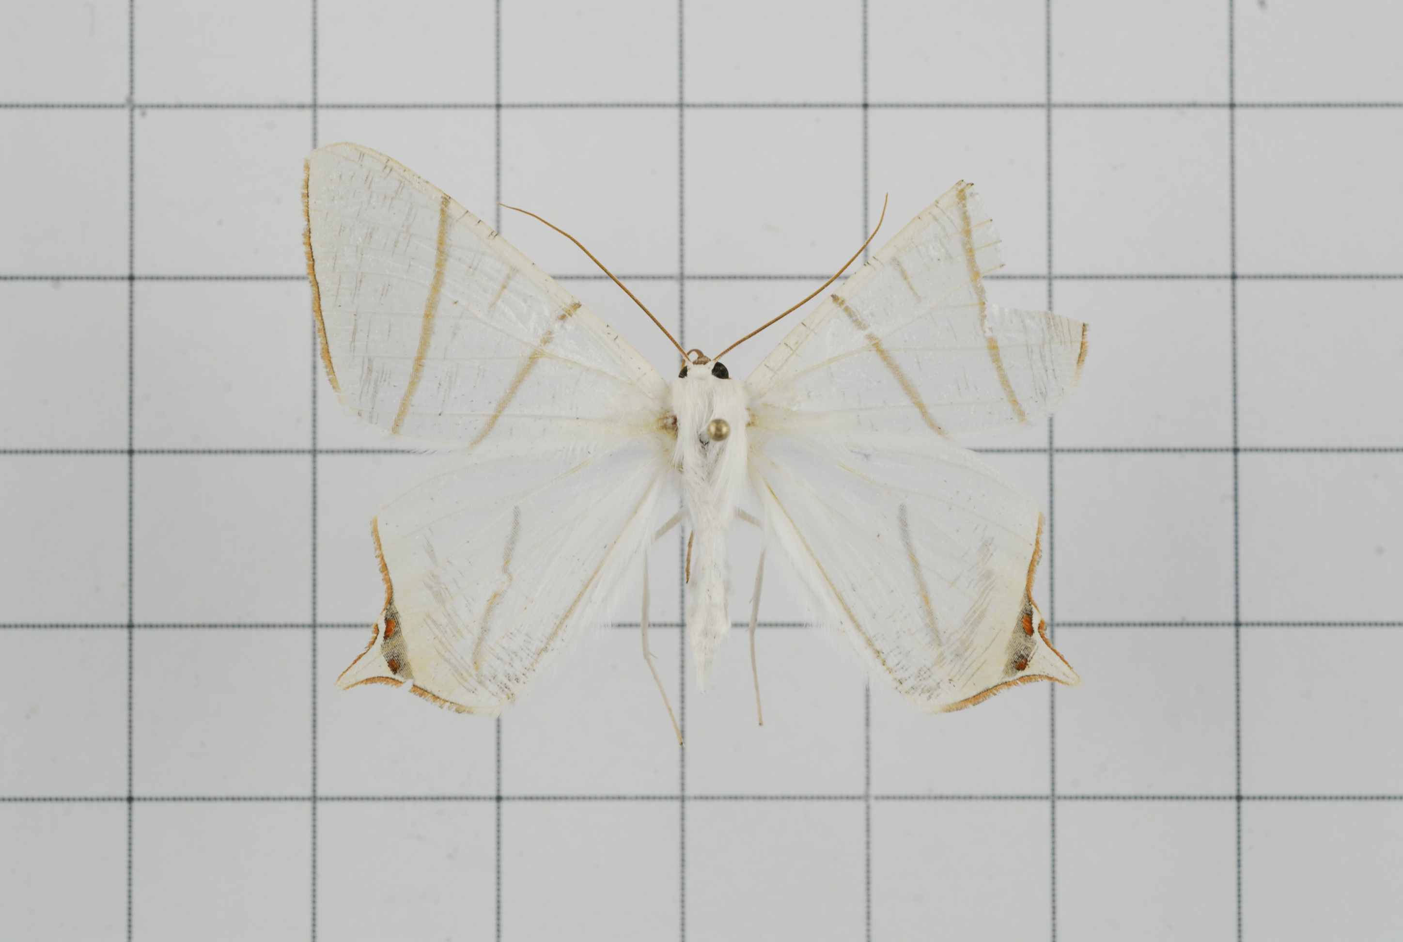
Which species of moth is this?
Ourapteryx changi
